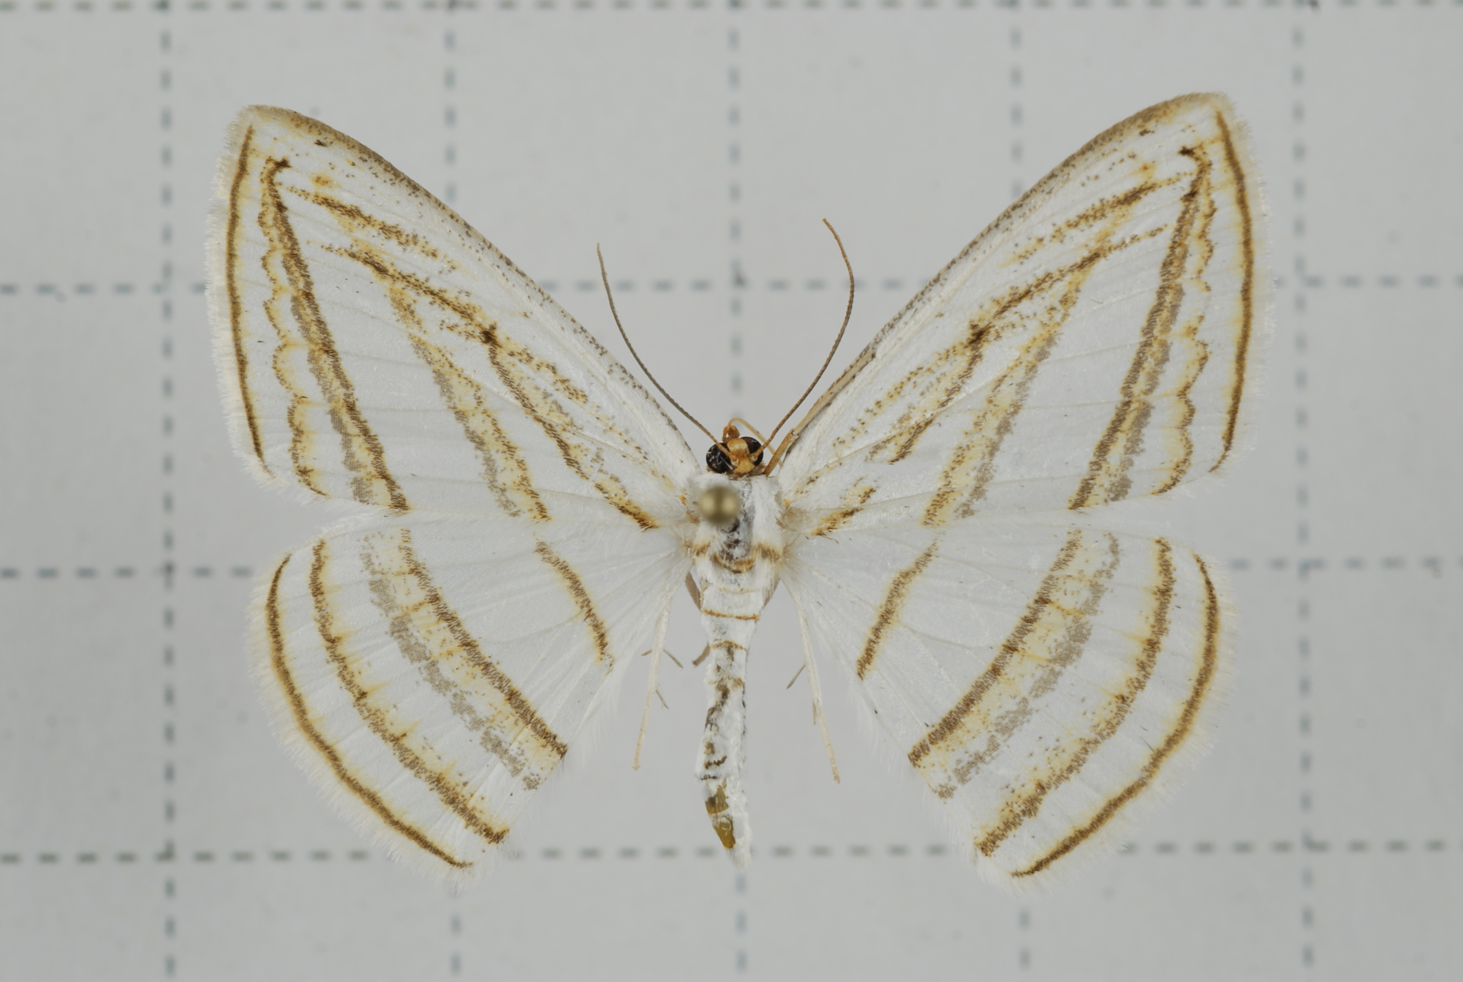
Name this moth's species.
Orthocabera sericea sericea
